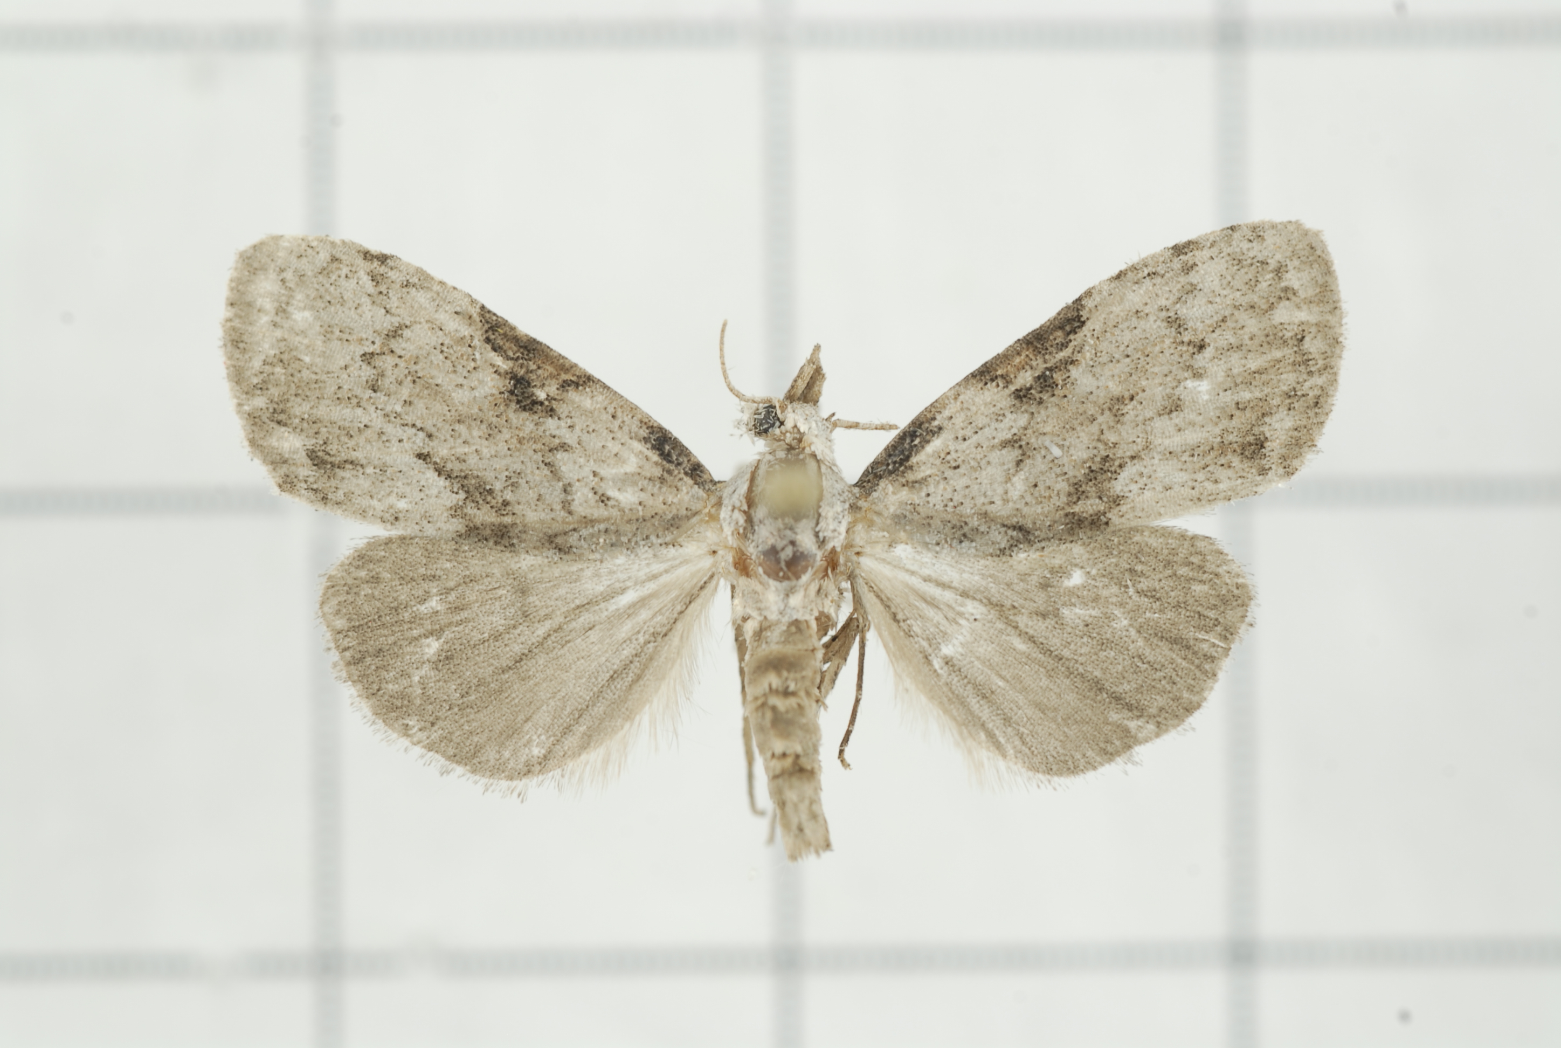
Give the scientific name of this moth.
Meganola major takasago
